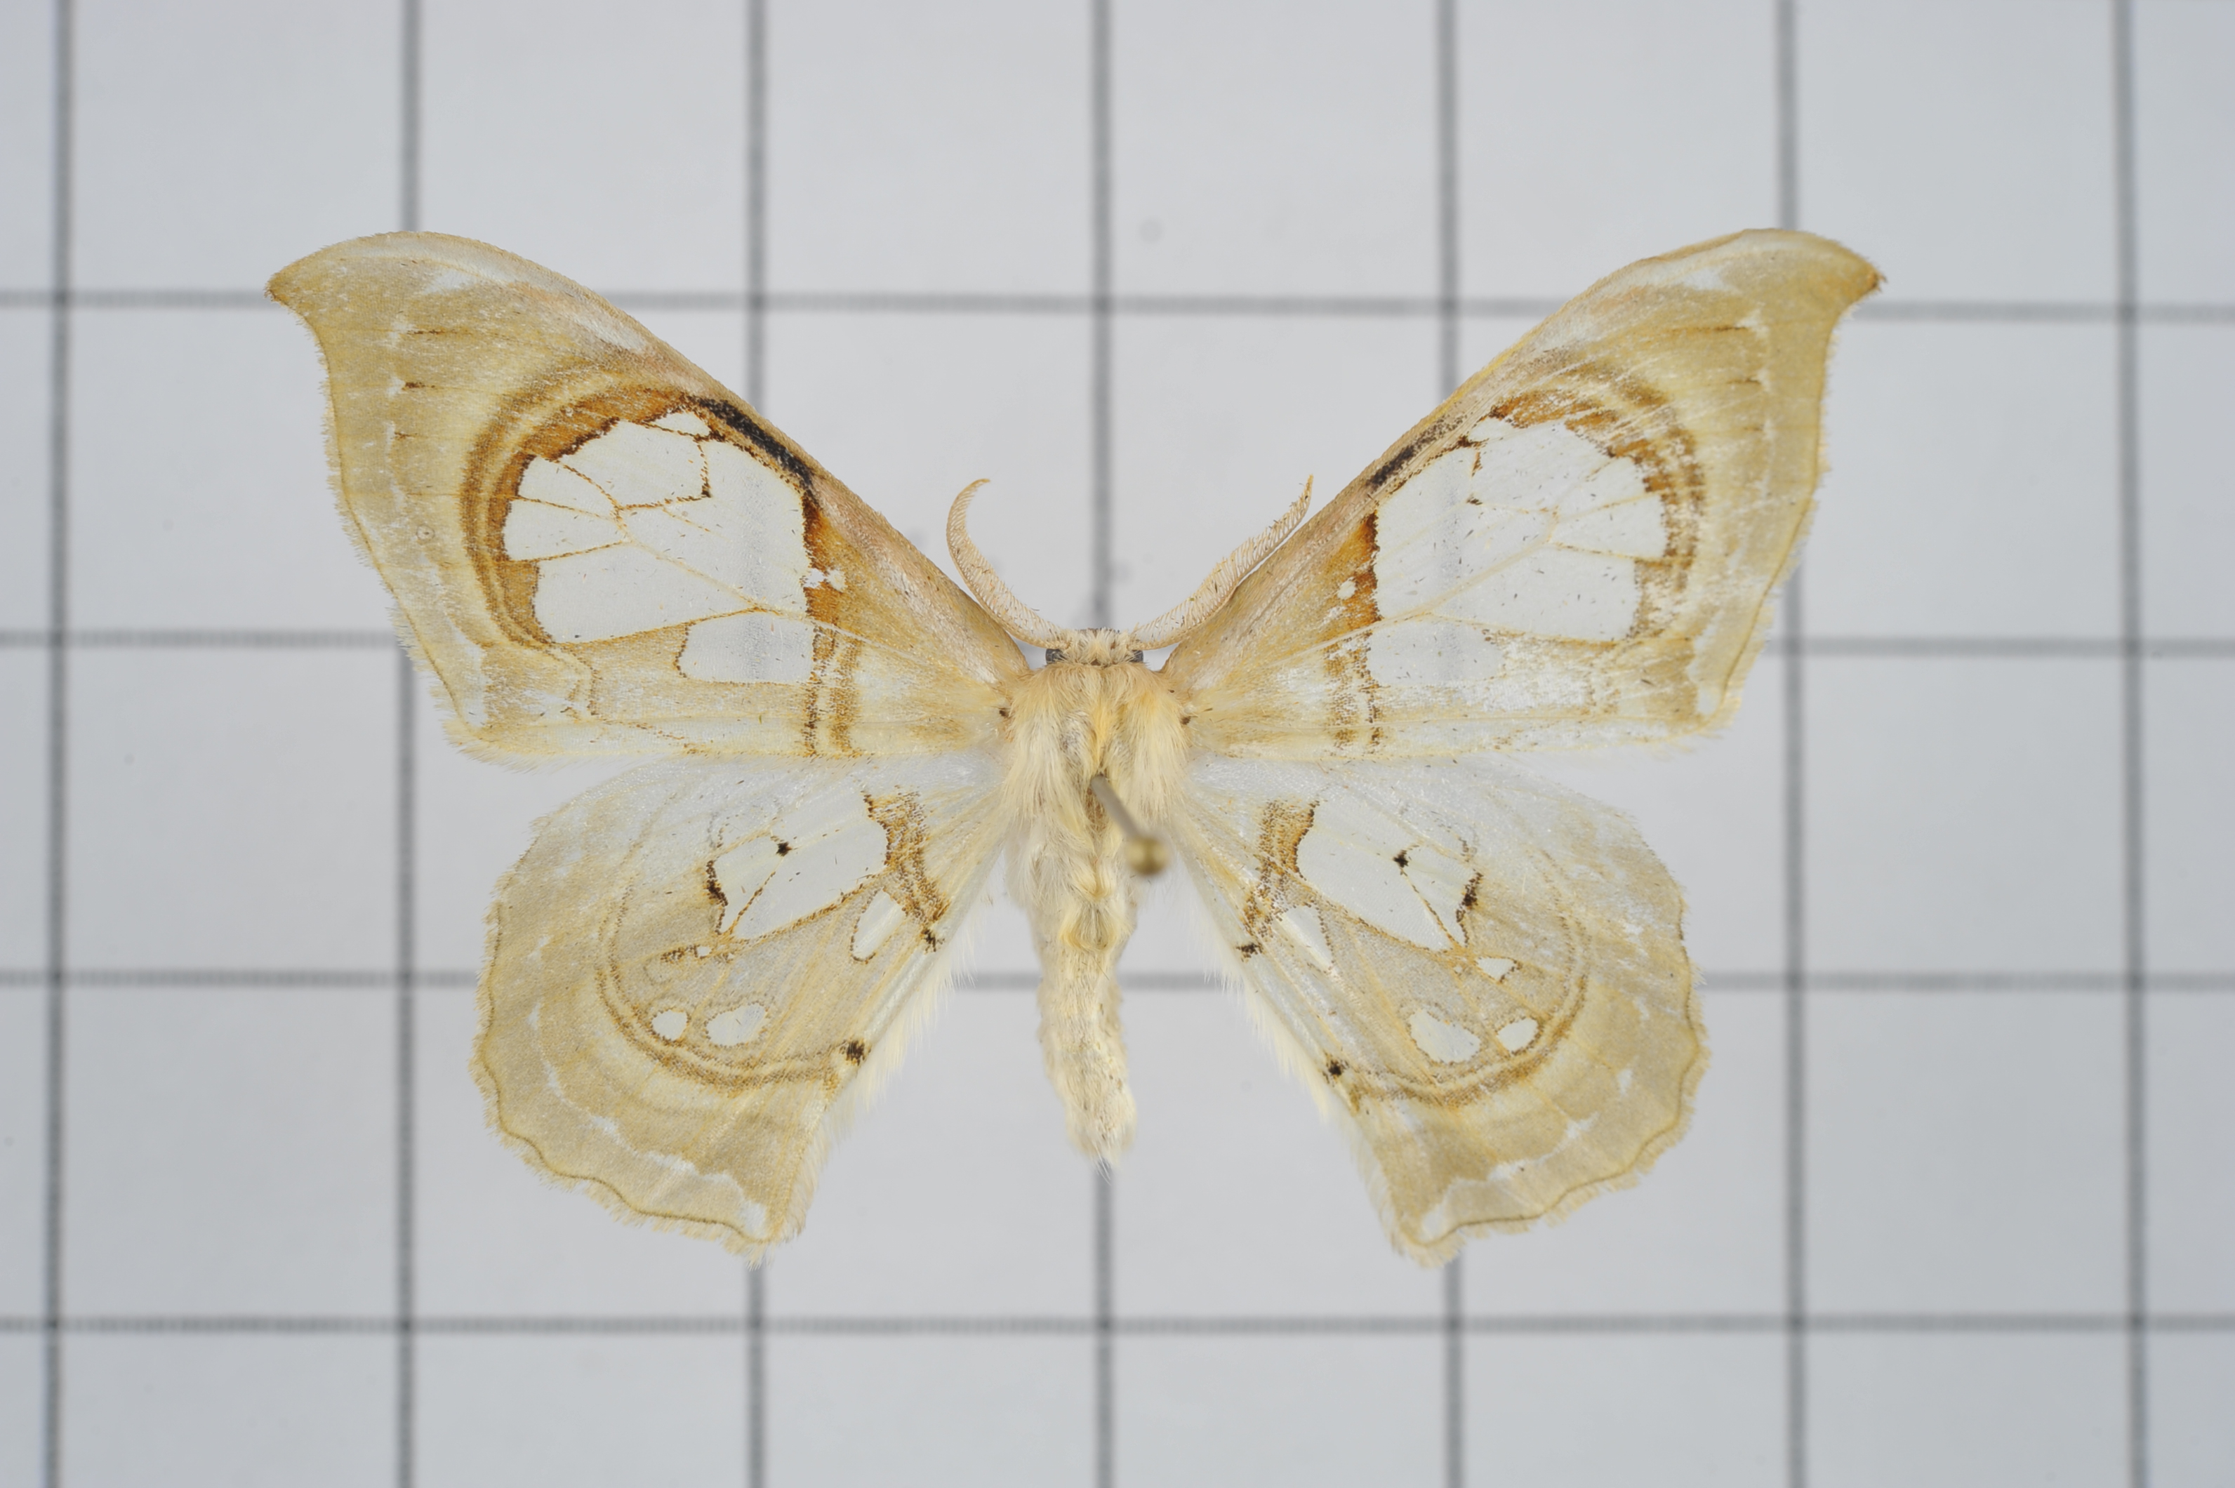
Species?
Macrauzata fenestraria insulata
